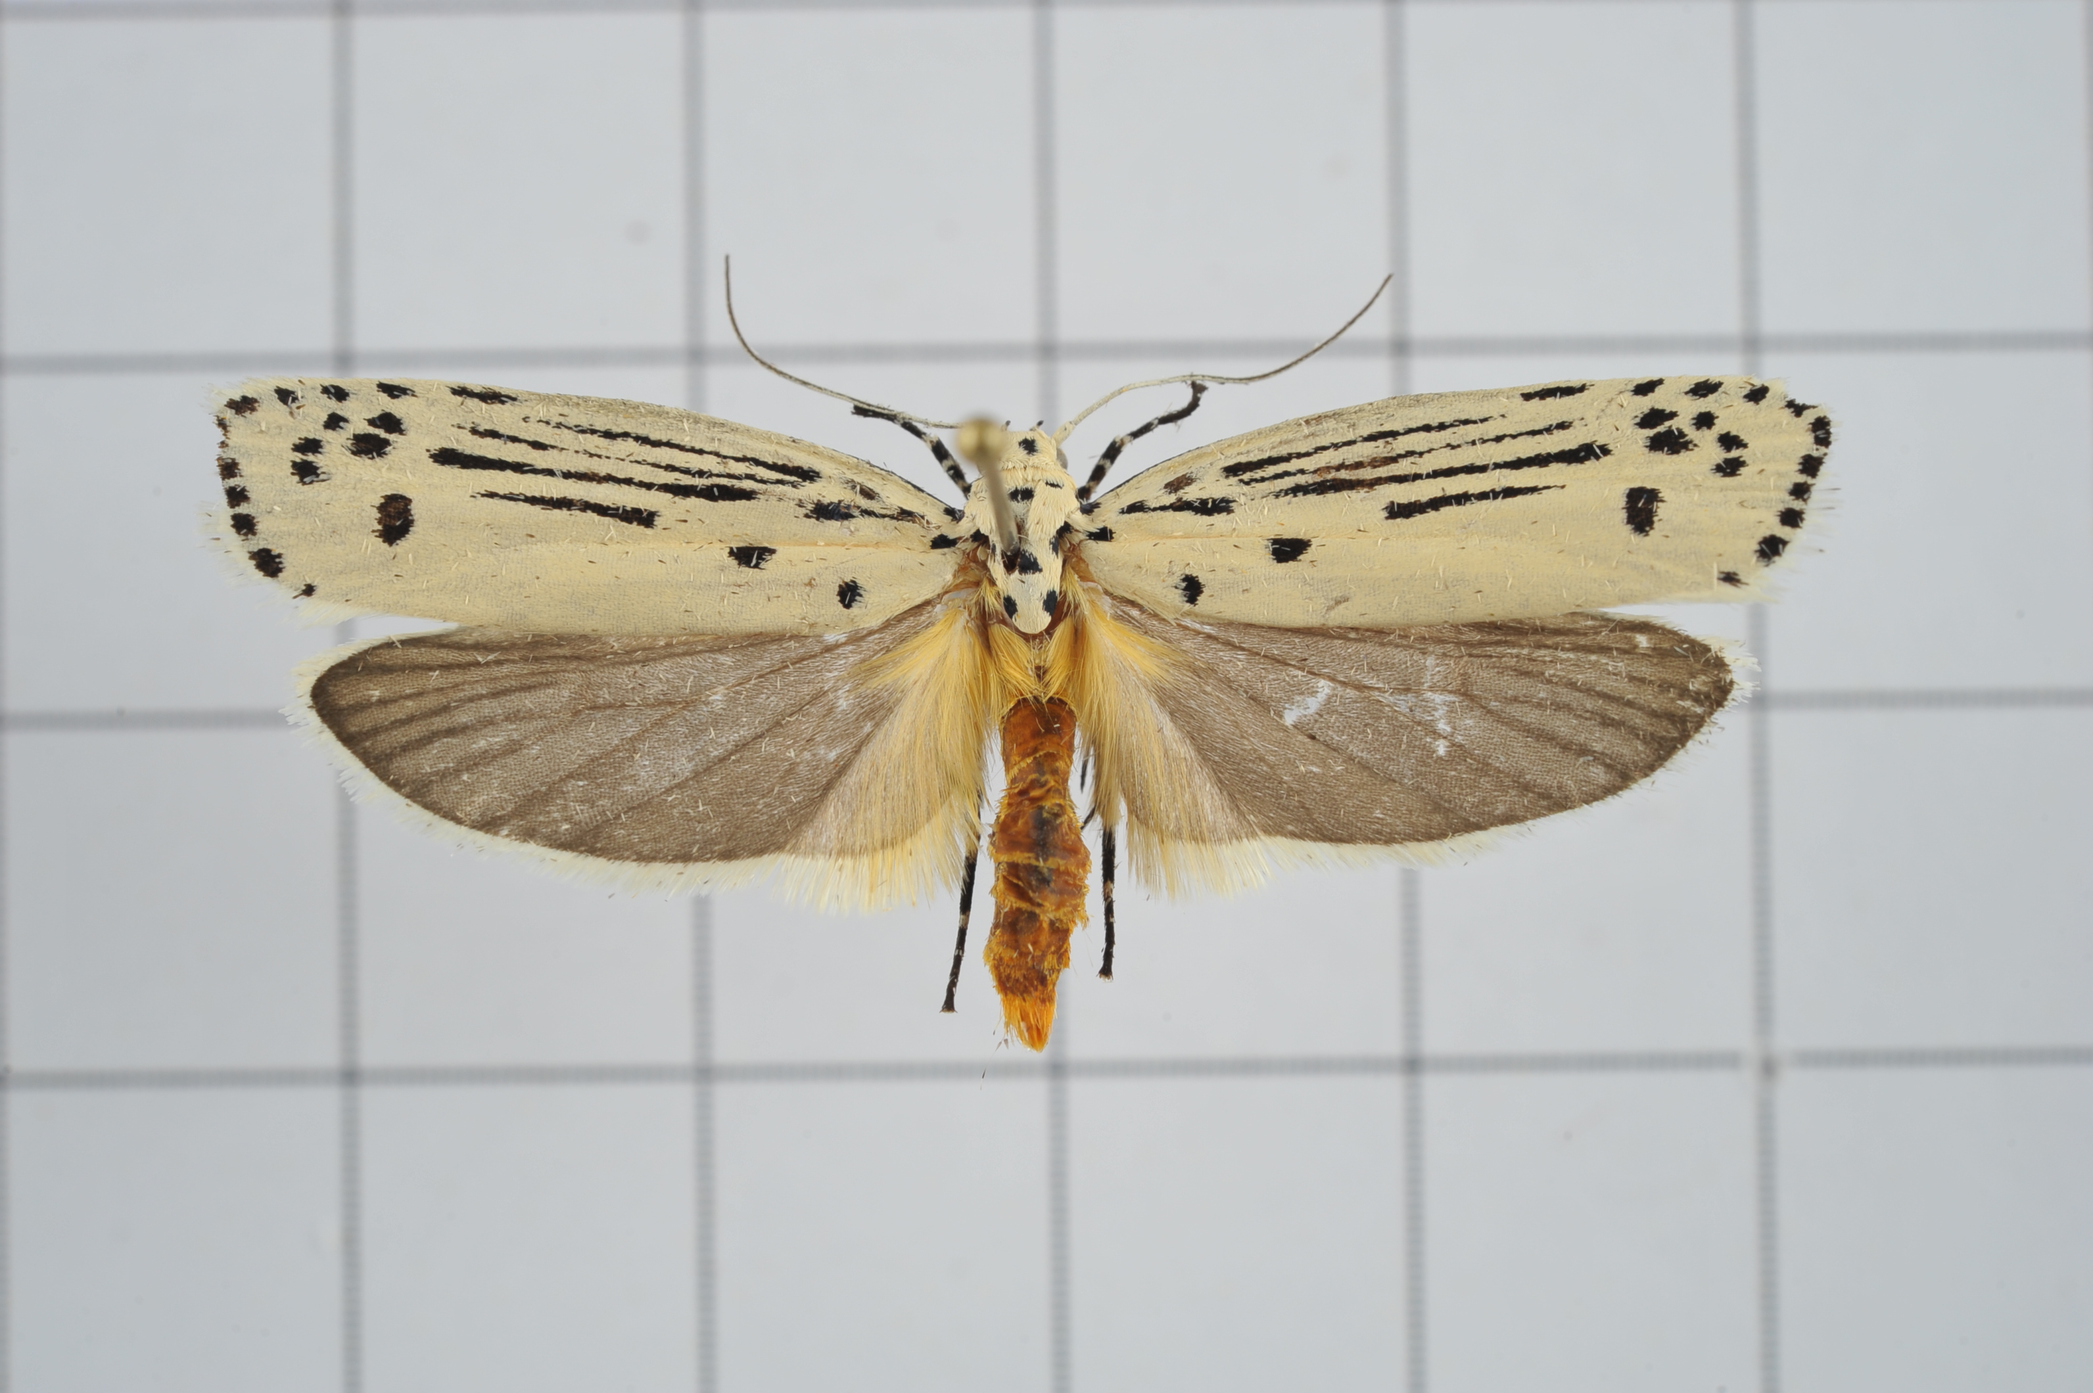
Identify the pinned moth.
Ethmia lineatonotella
